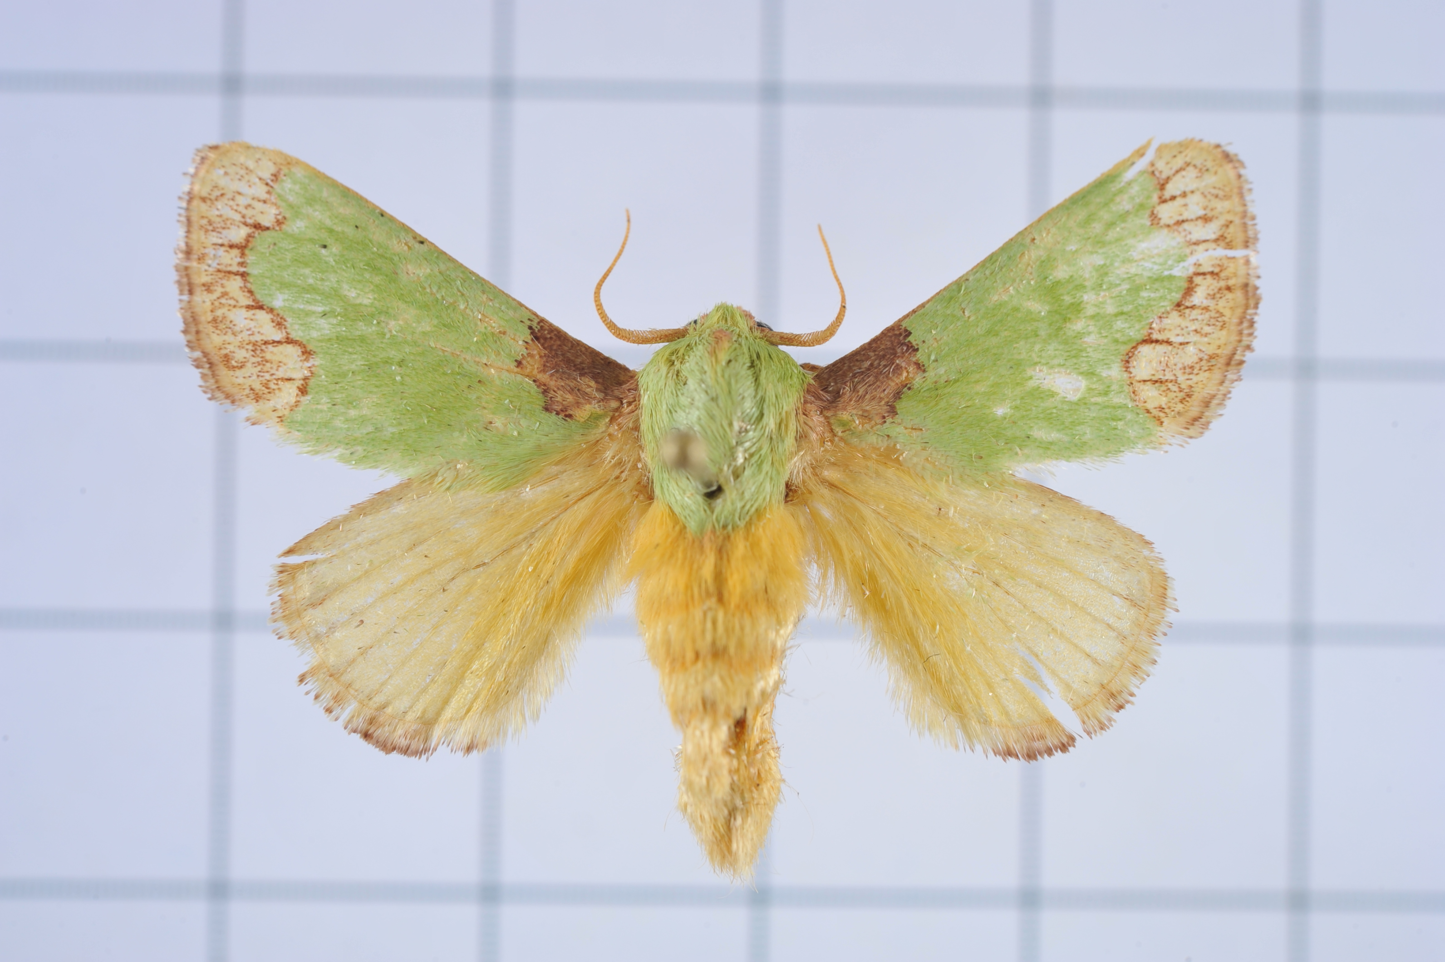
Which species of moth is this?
Parasa consocia
